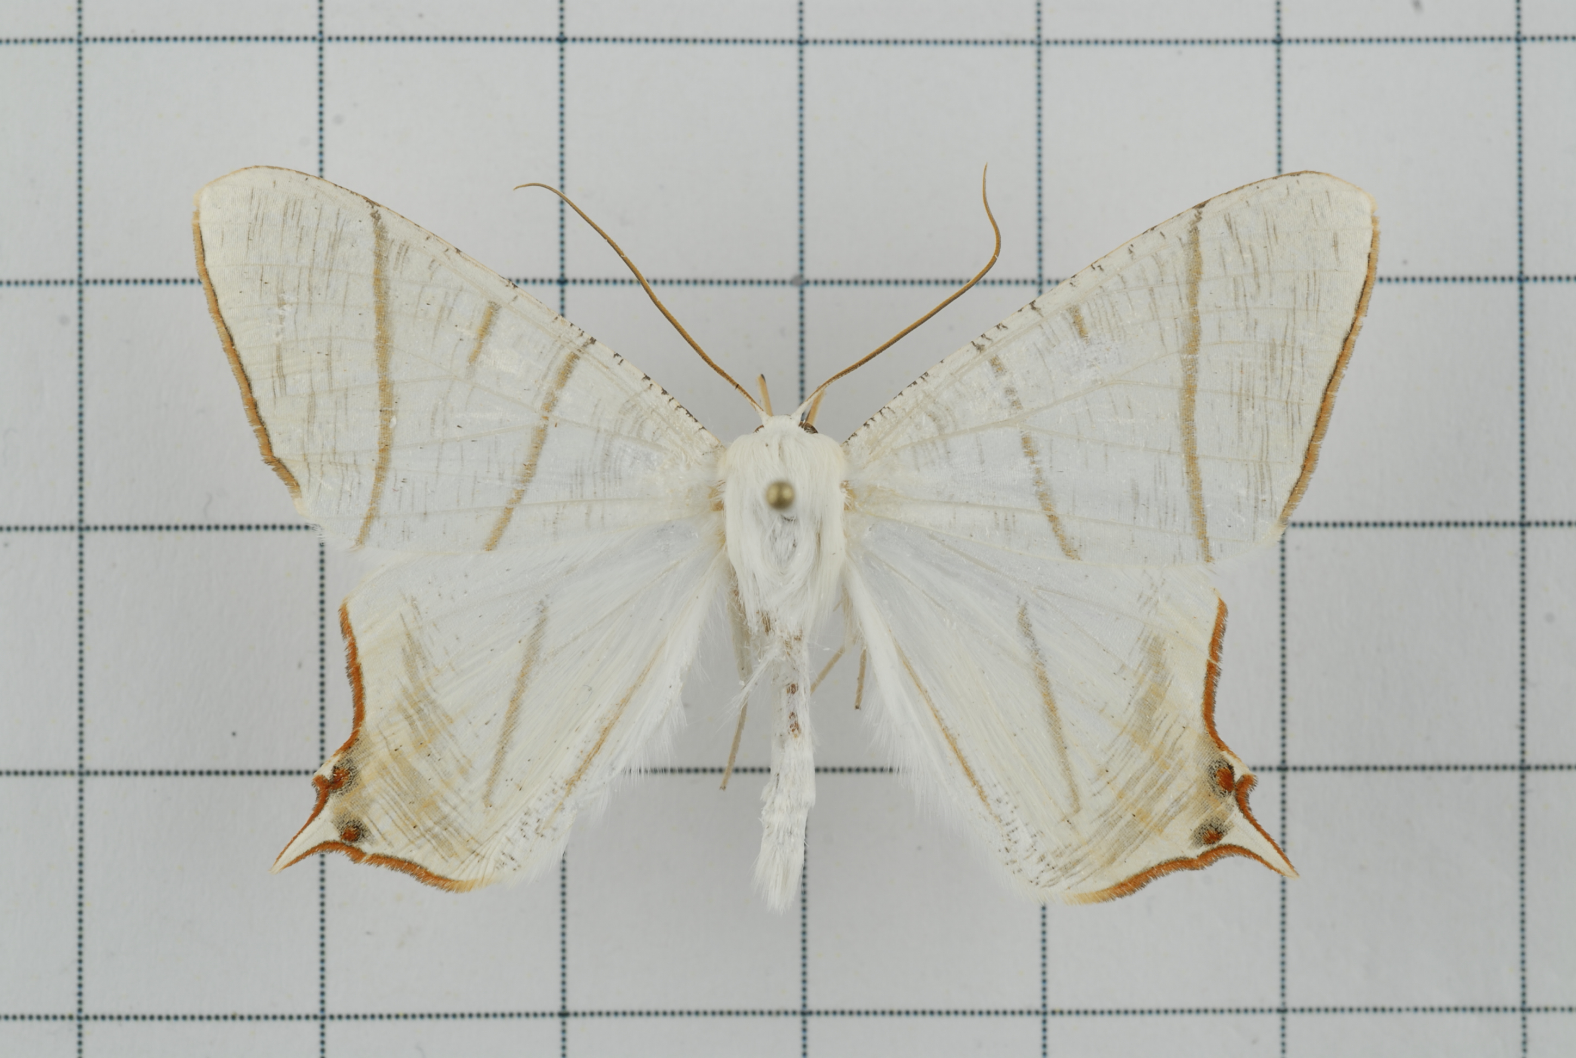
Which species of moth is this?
Ourapteryx yerburii virescens
